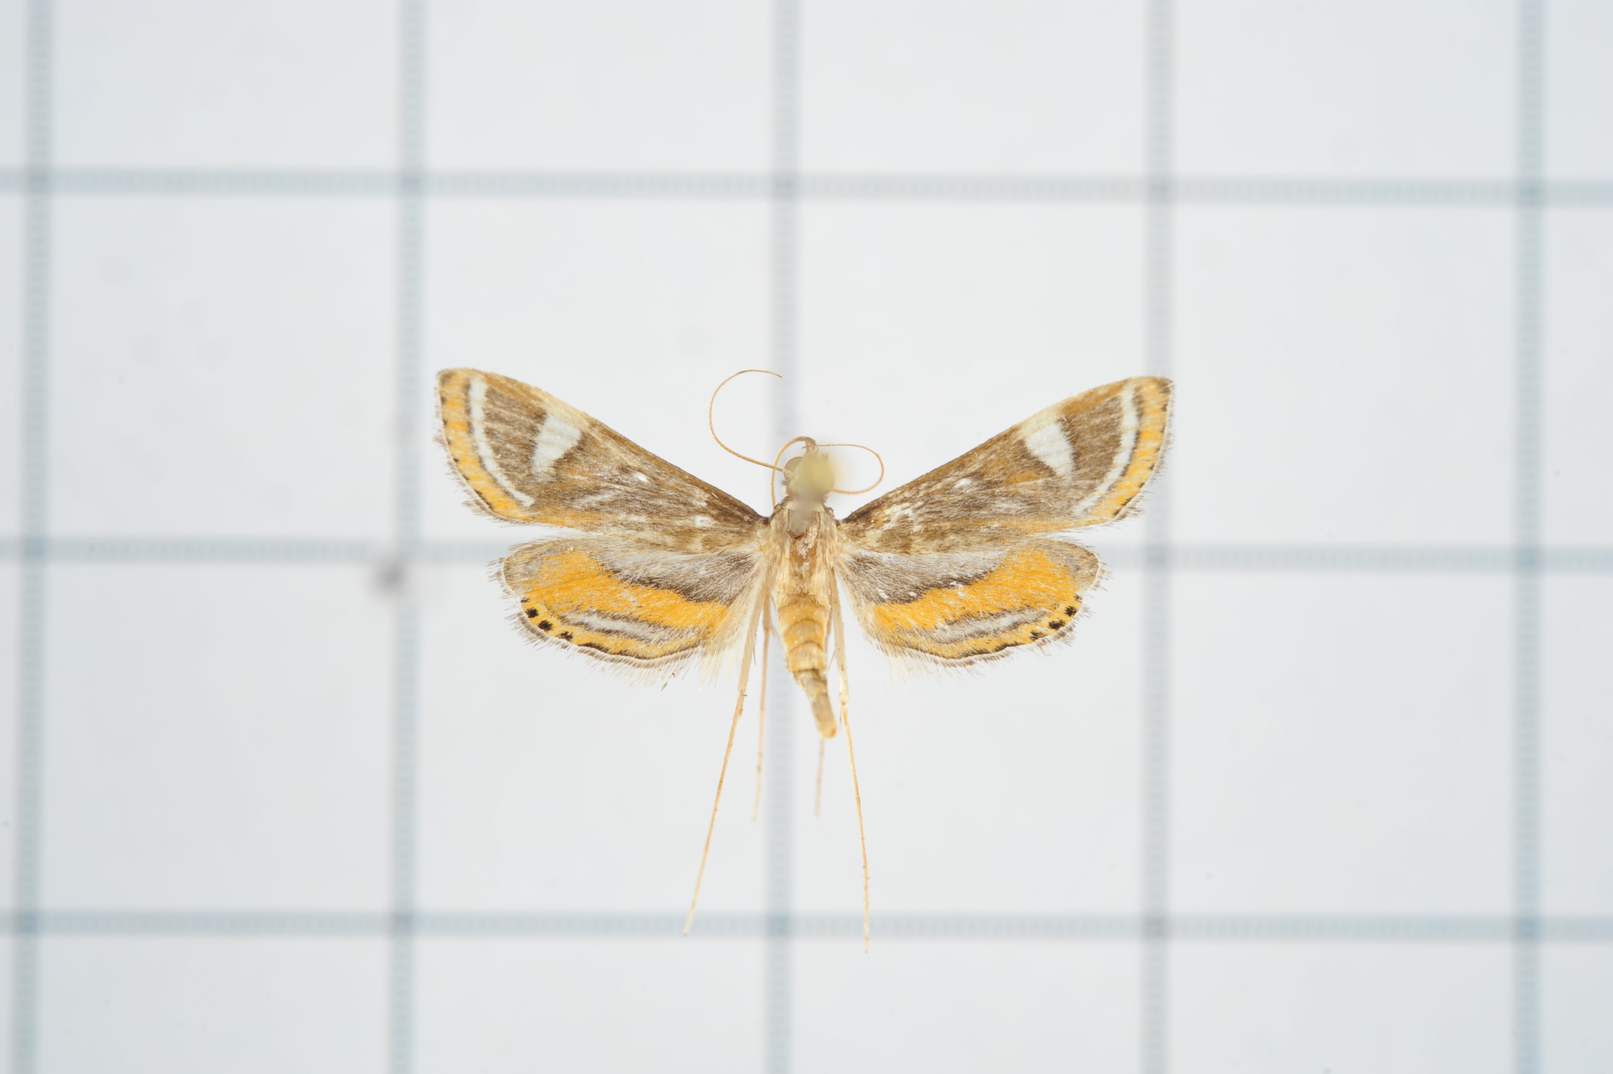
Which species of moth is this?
Strepsinoma croesusalis
